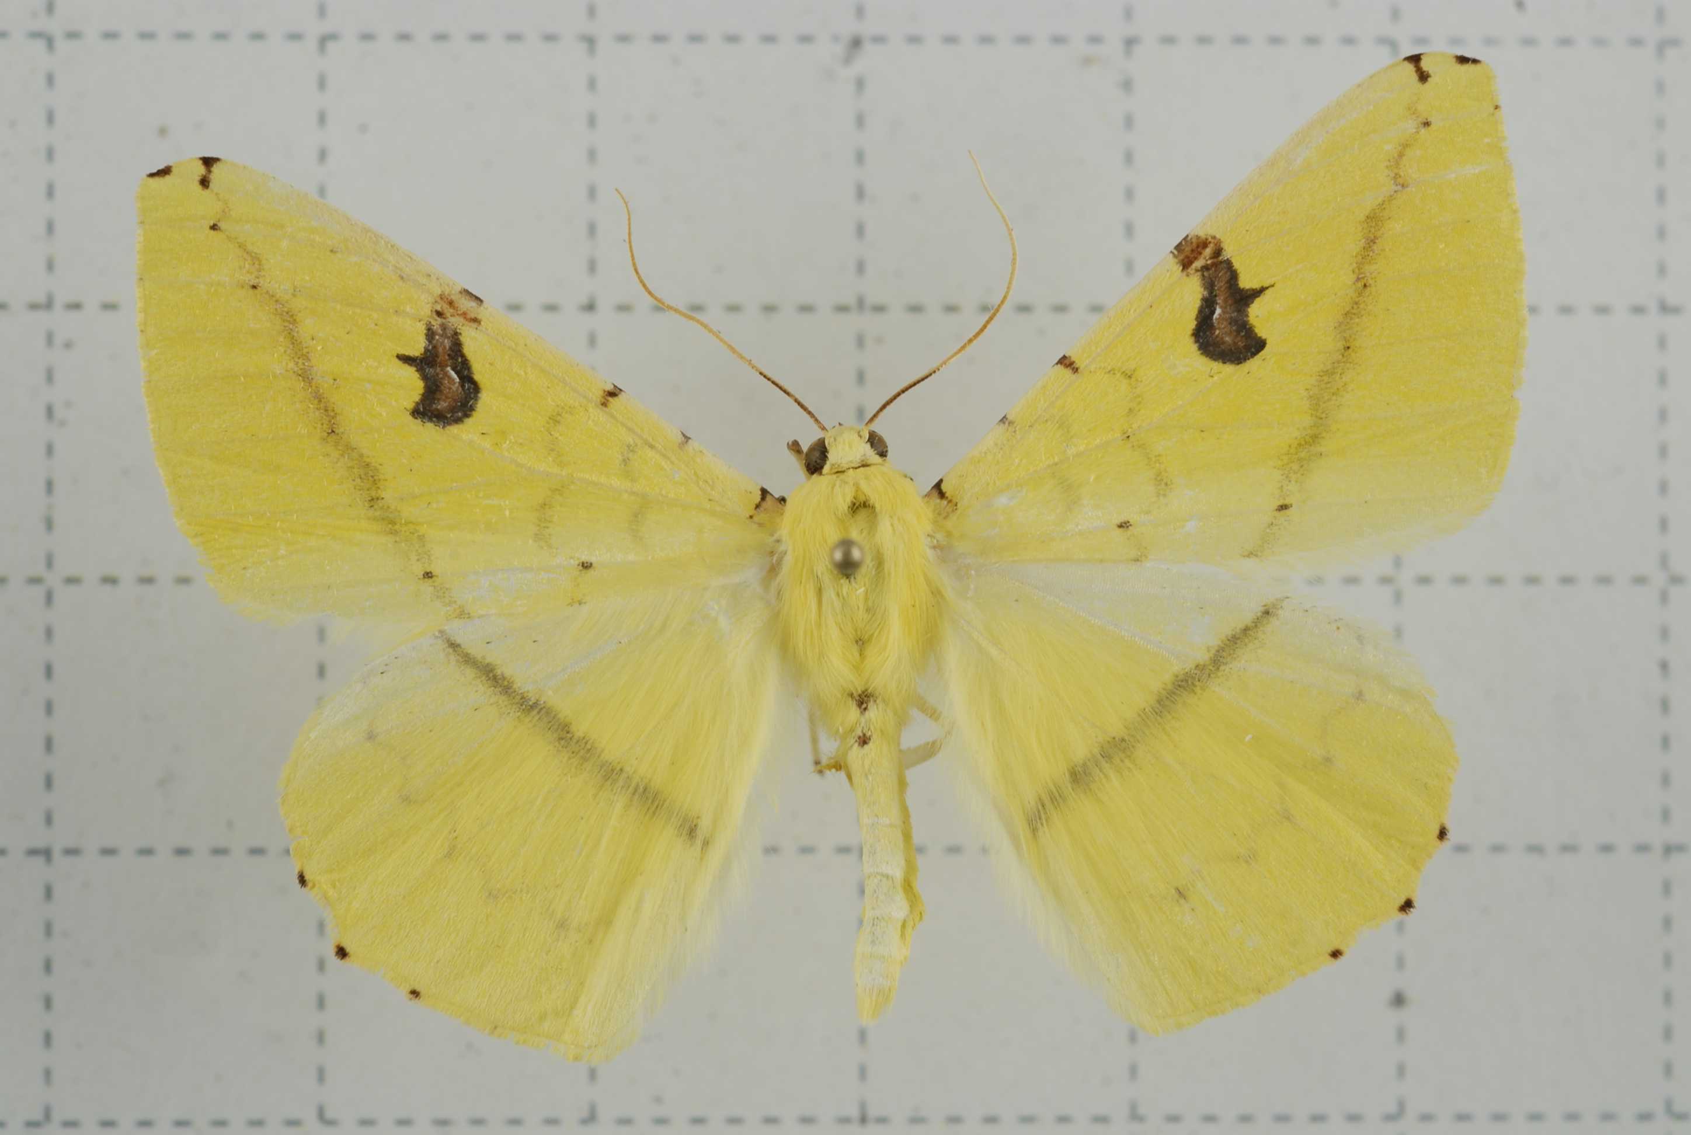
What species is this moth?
Opisthograptis moelleri
